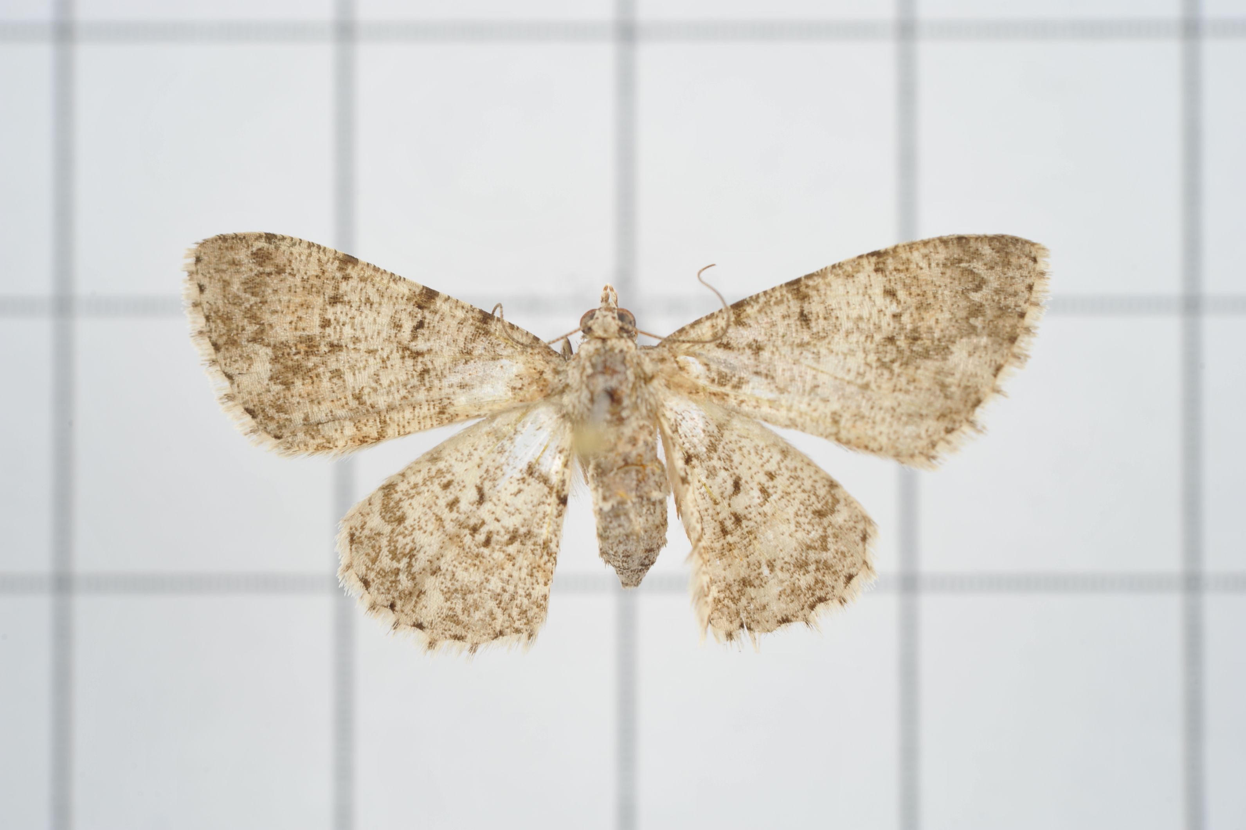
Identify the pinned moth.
Myrioblephara simplaria simplaria
